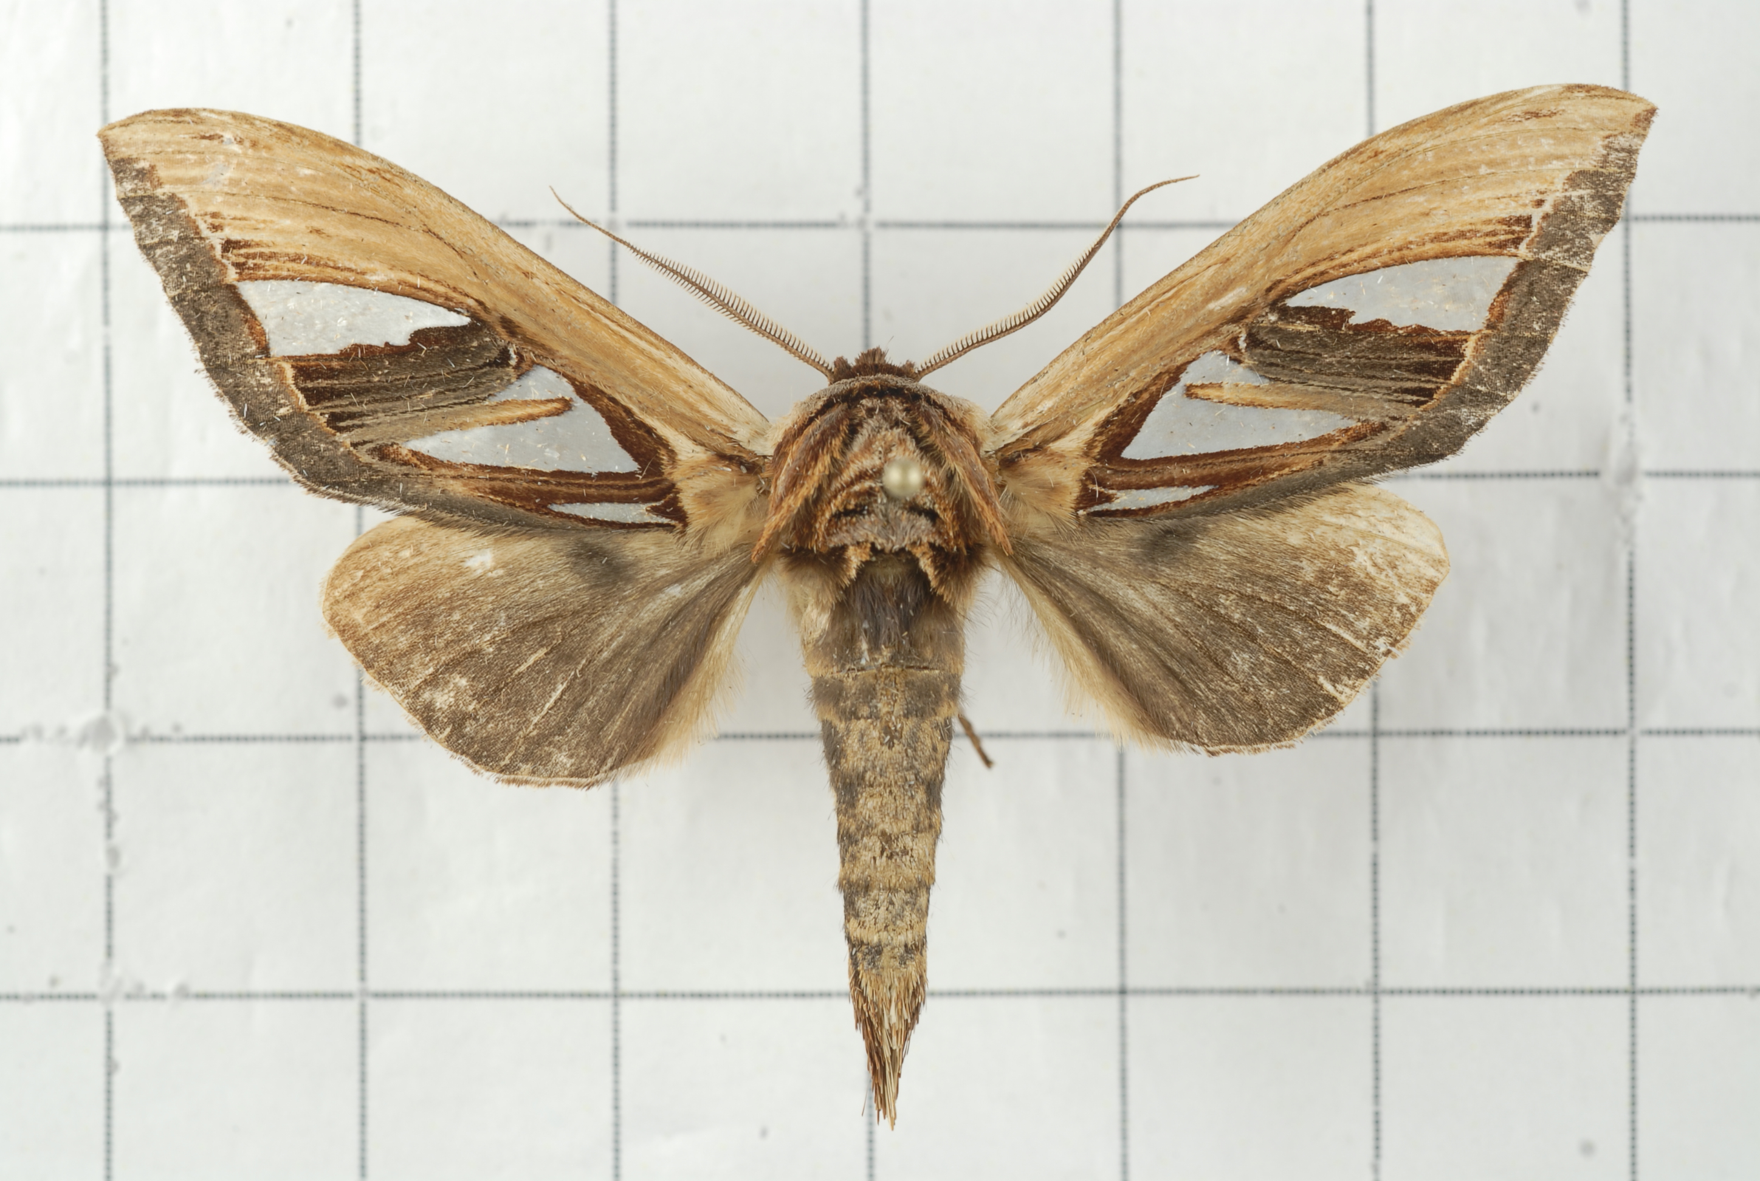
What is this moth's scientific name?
Tarsolepis taiwana
